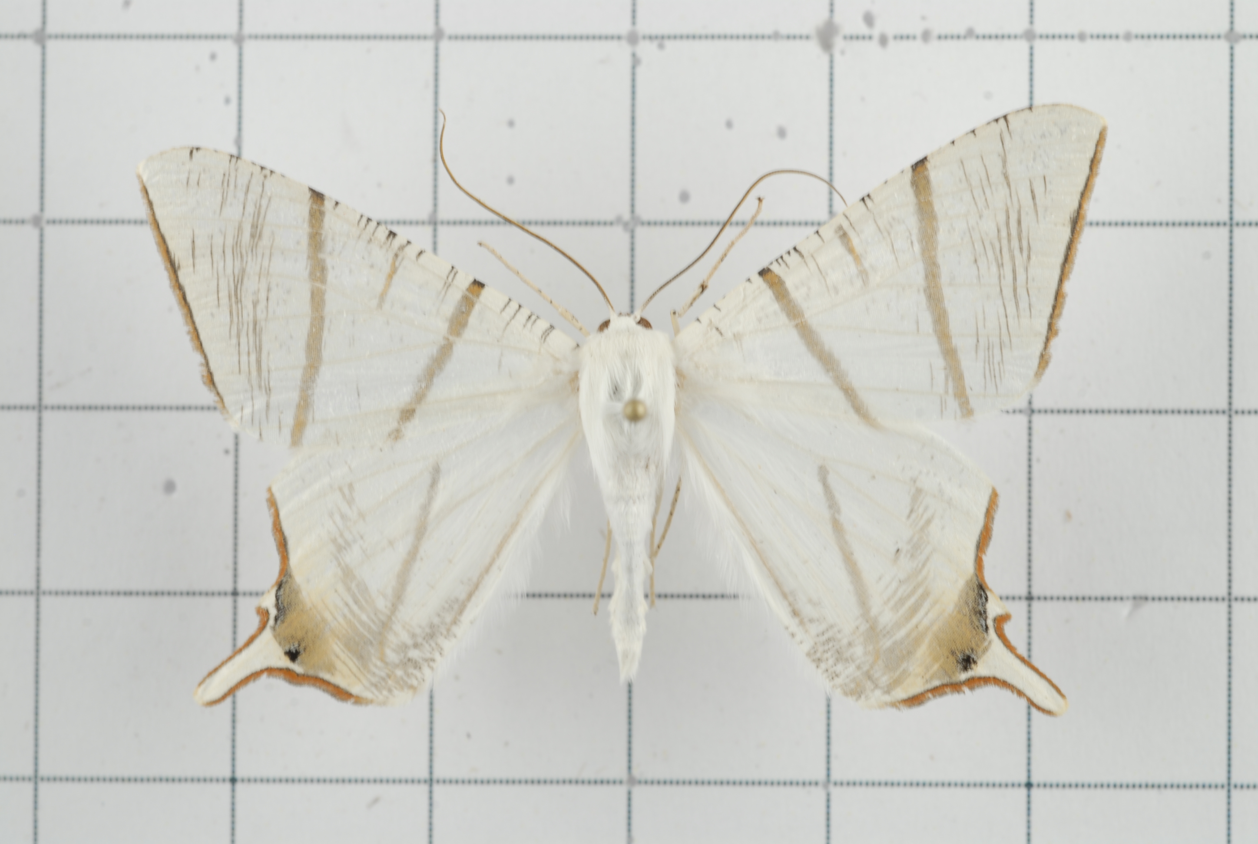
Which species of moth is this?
Ourapteryx clara formosana
